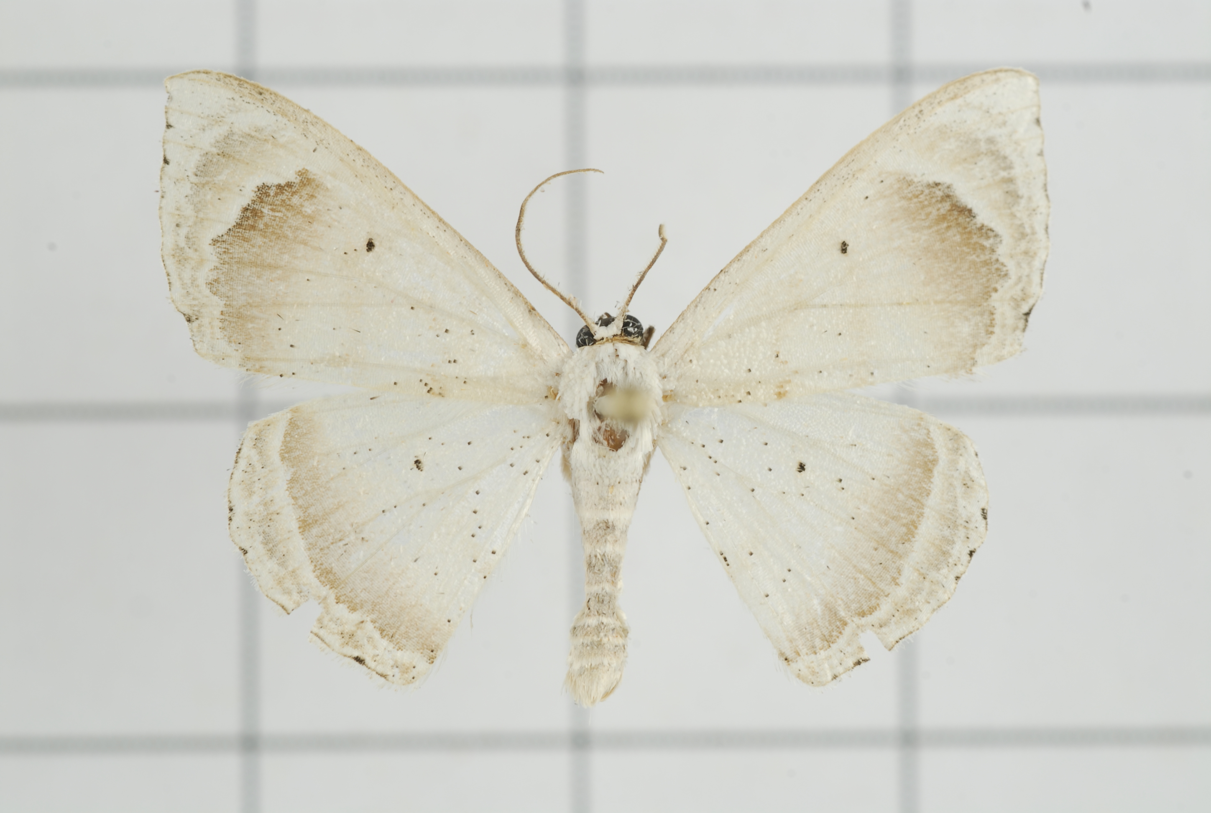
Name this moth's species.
Somatina rosacea anaemica
